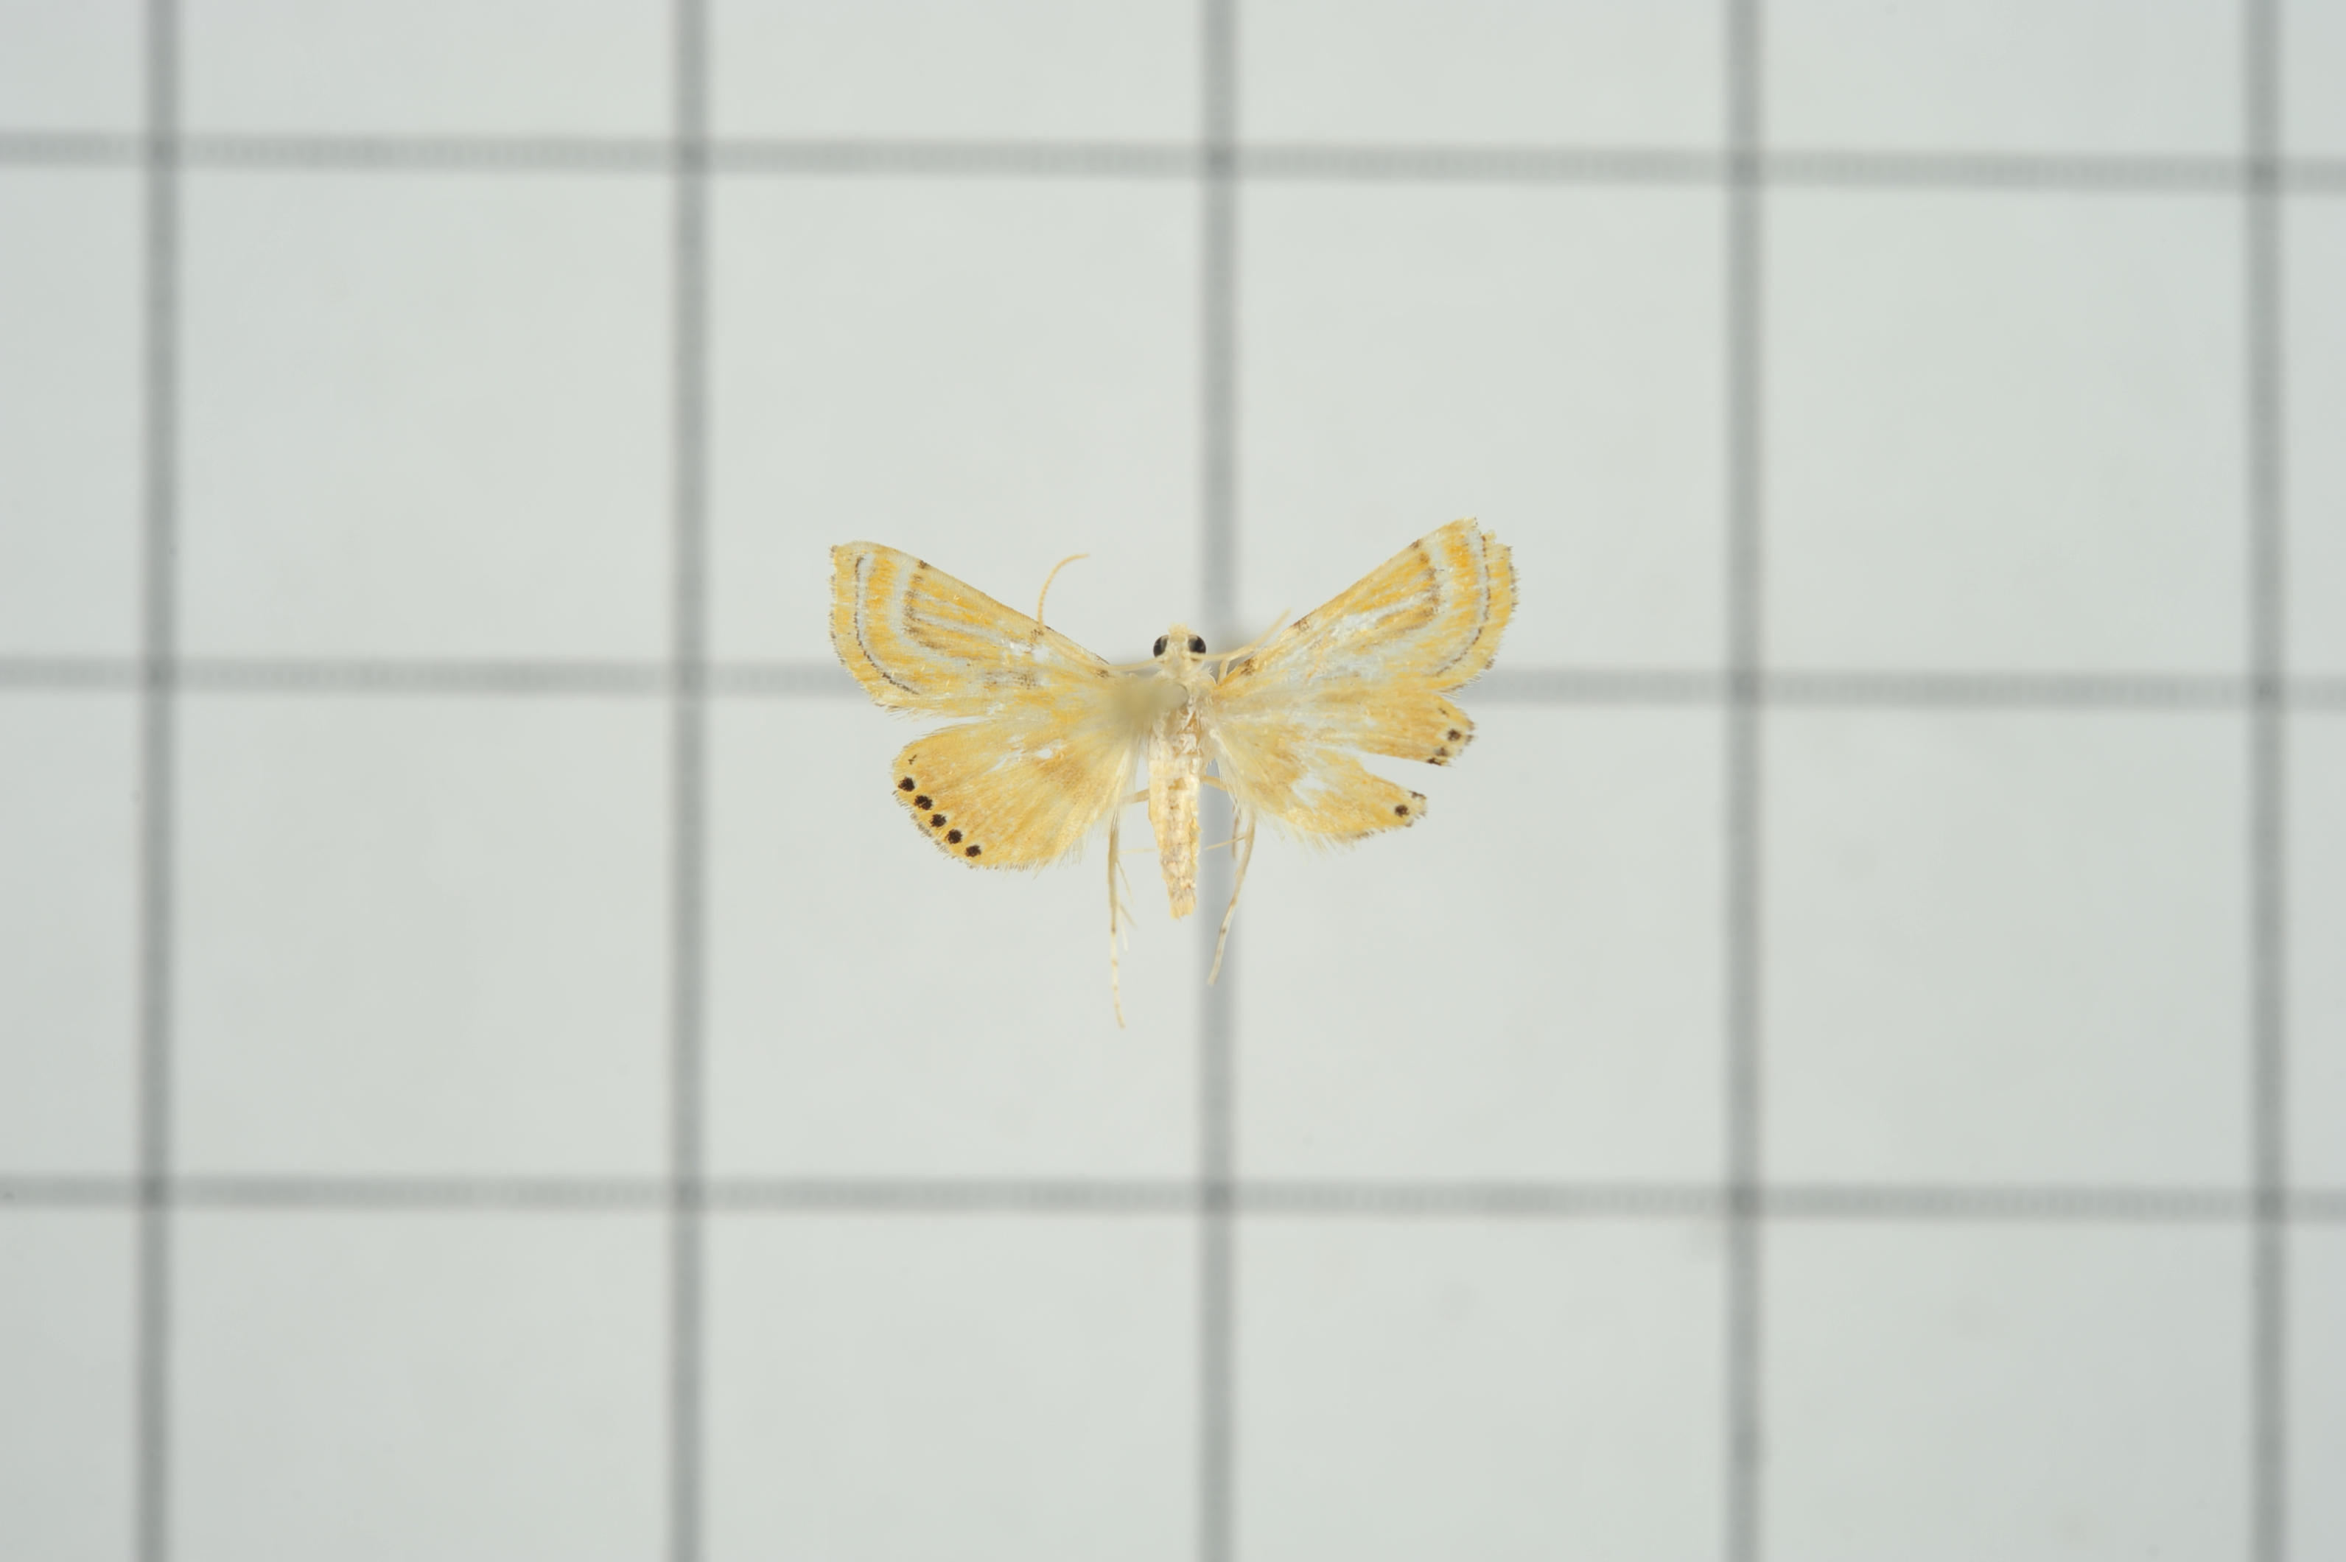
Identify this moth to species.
Cataclysta angulata
